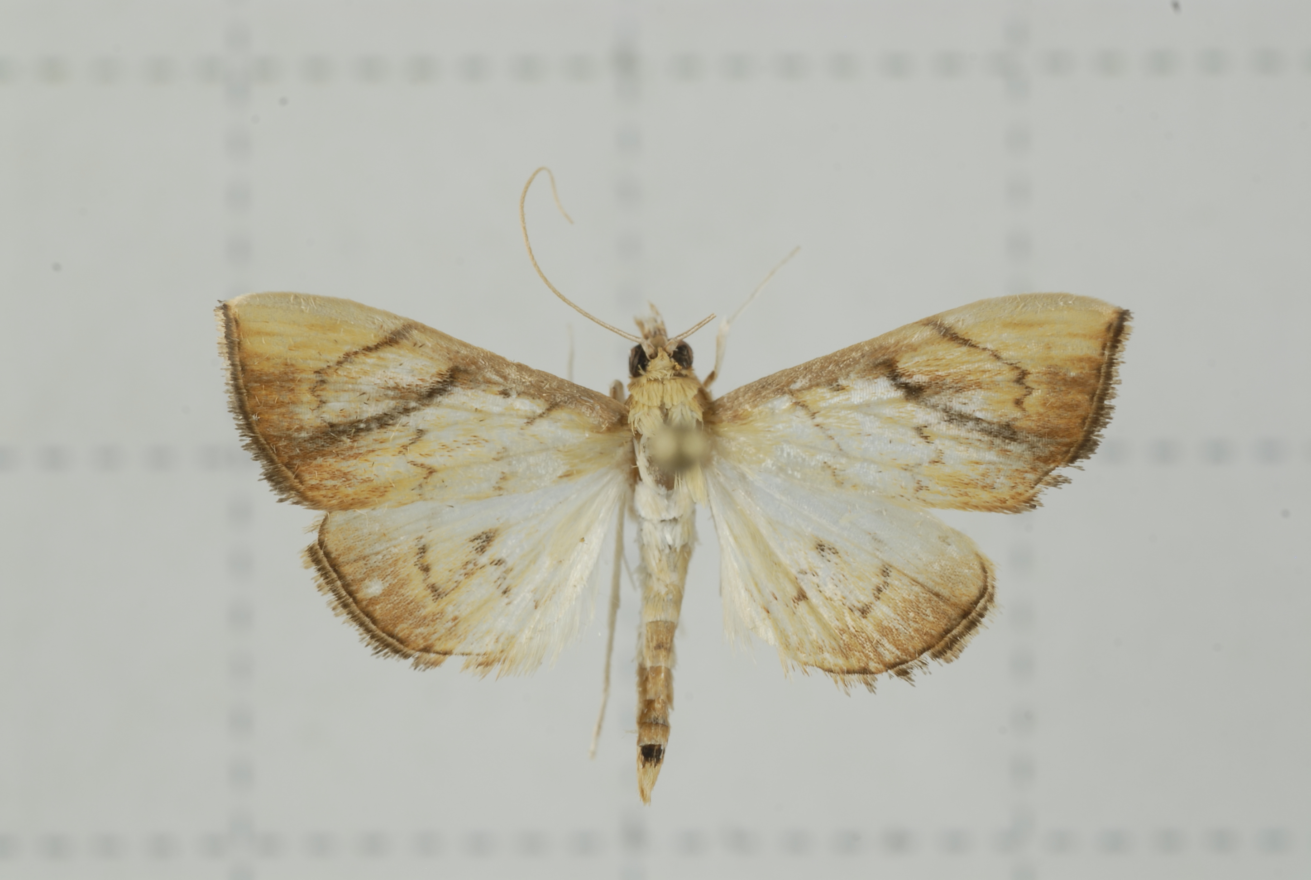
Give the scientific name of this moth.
Ecpyrrhorrhoe obliquata
